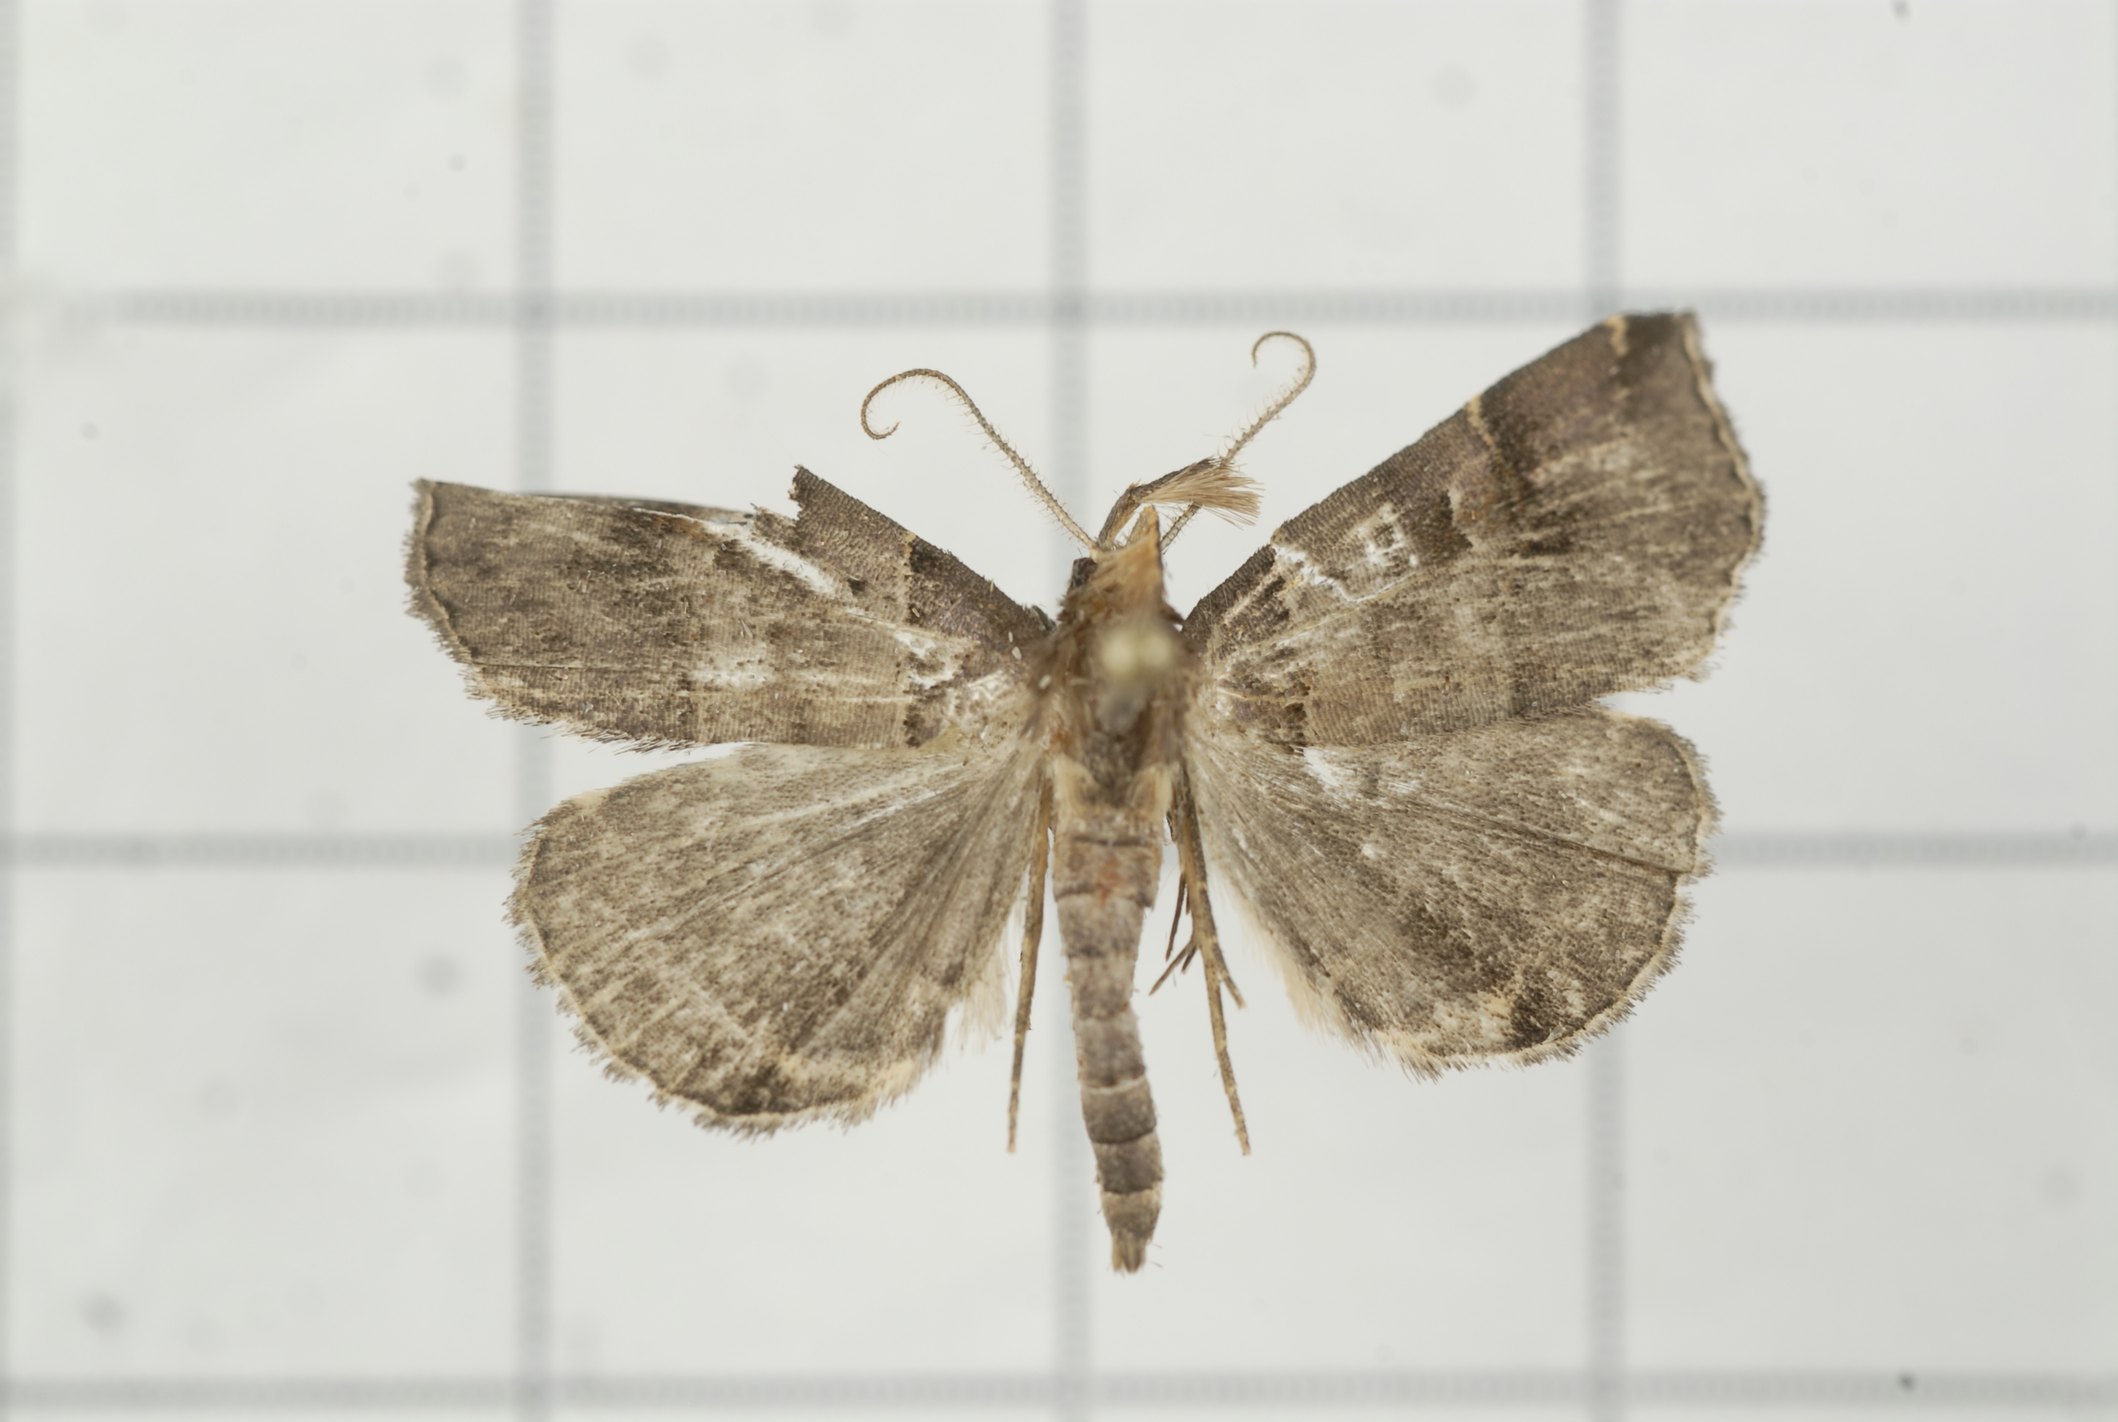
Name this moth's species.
Bertula kosemponica
